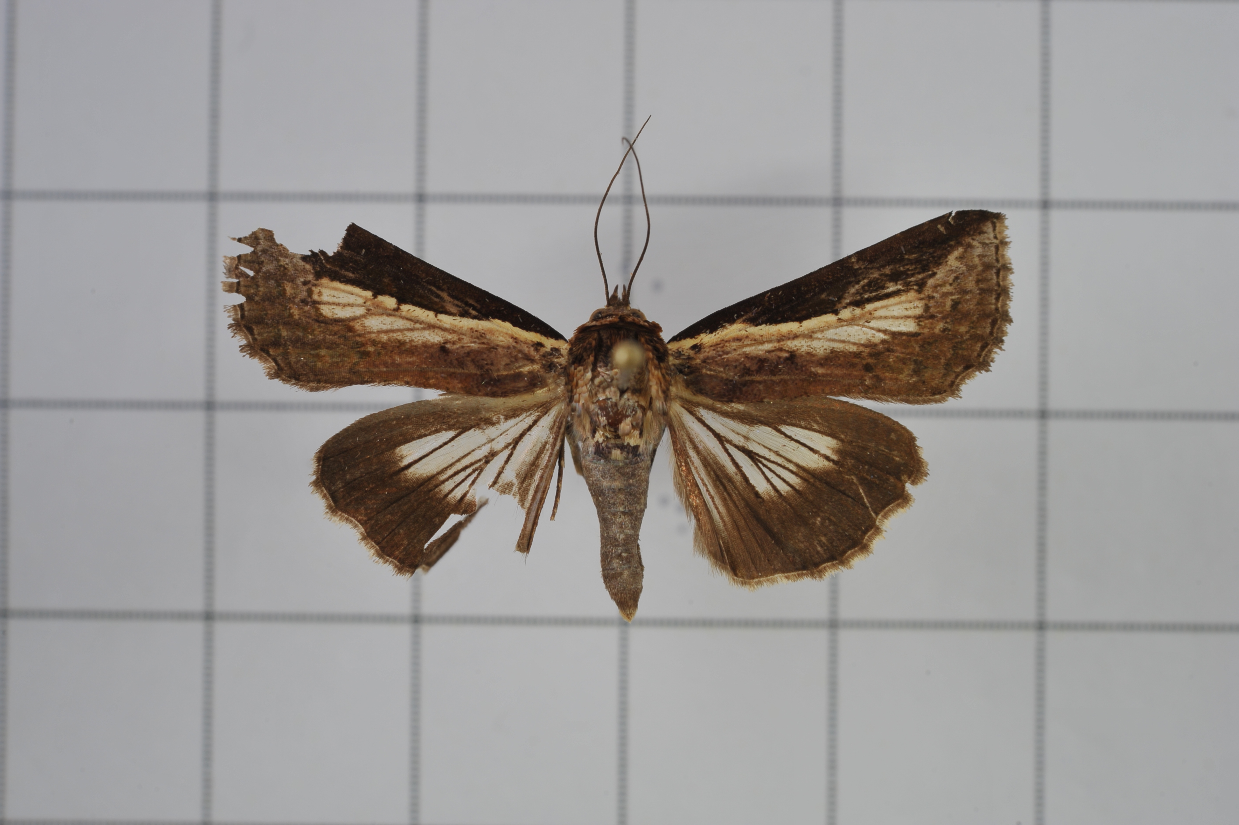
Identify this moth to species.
Lophoptera trigonoprocessa
